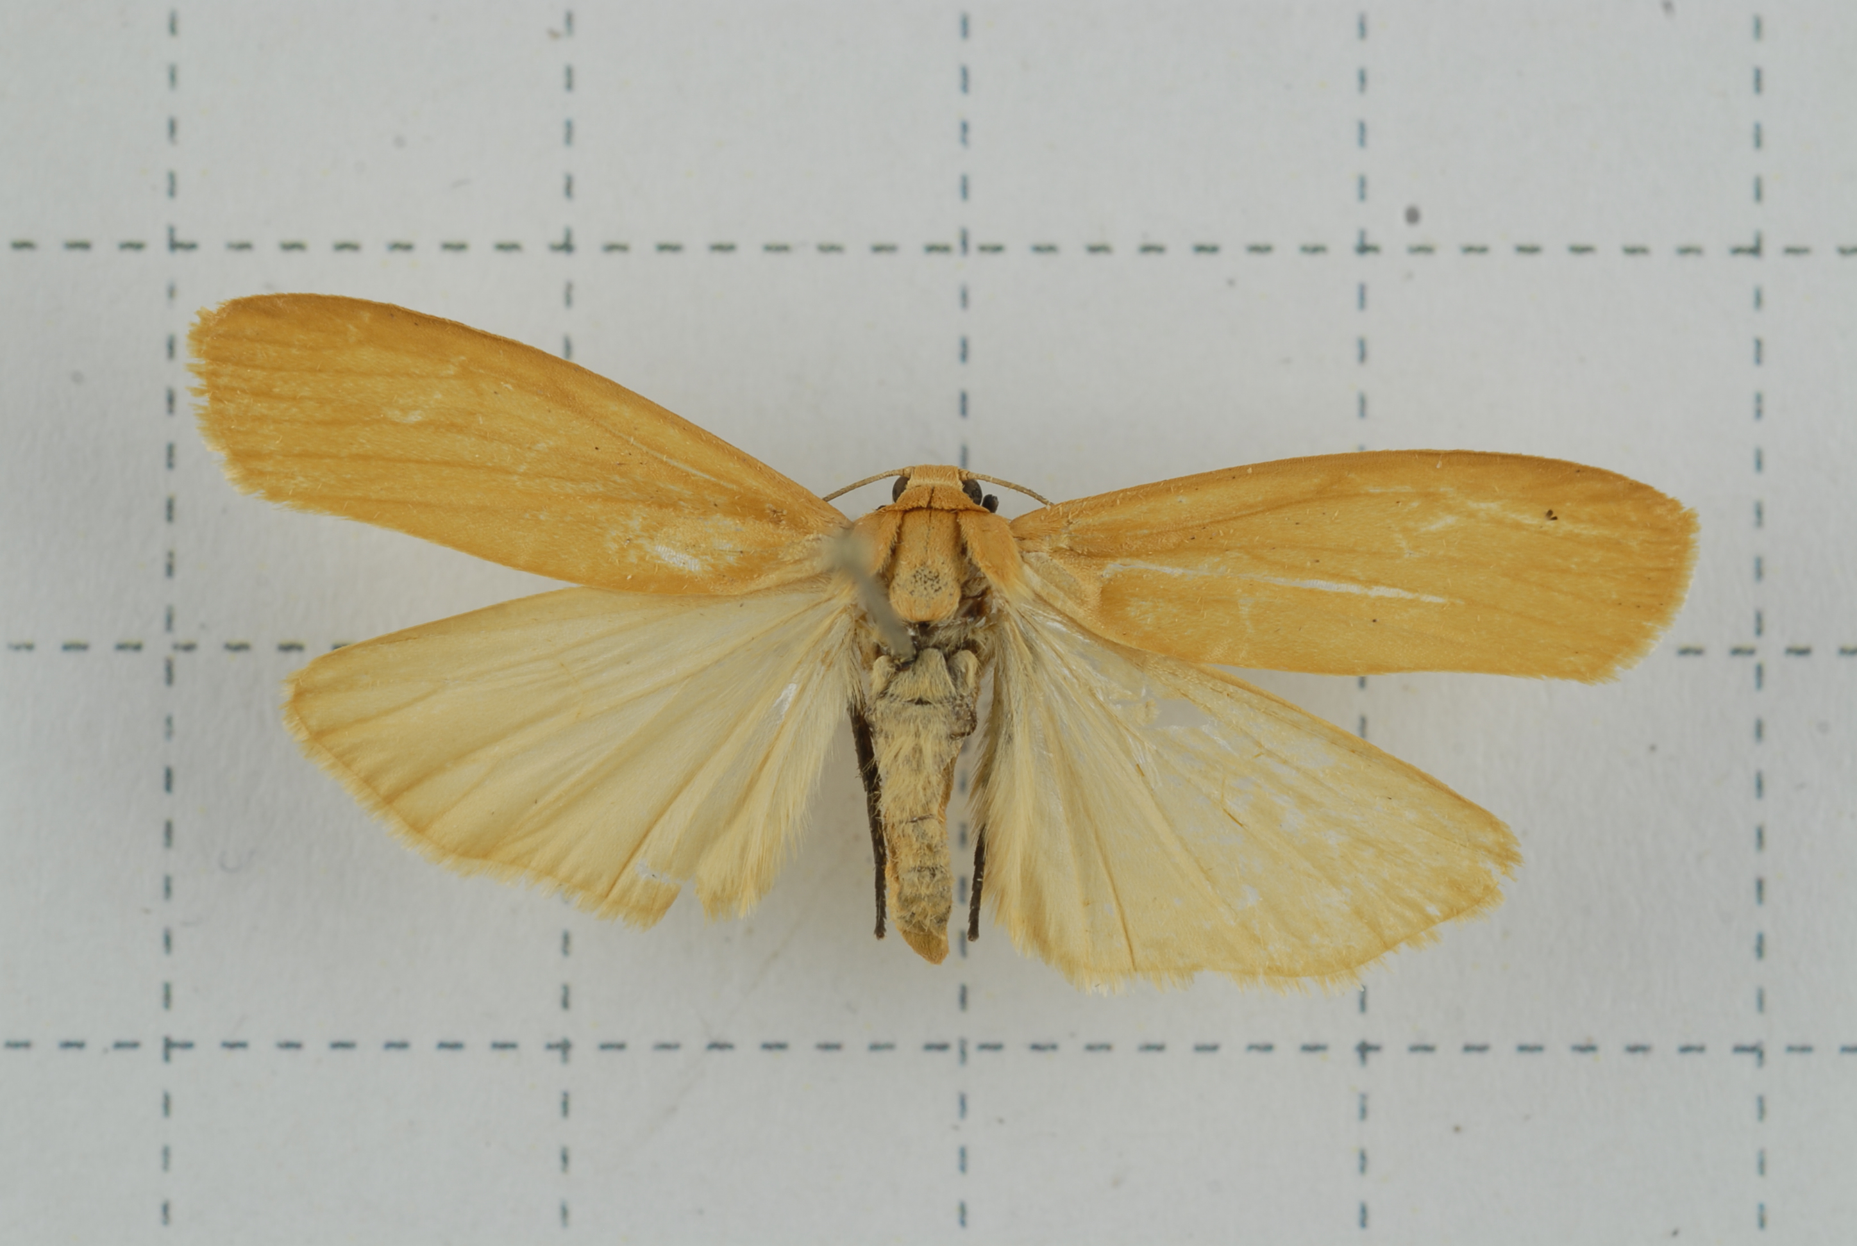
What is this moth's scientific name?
Katha magnata magnata
